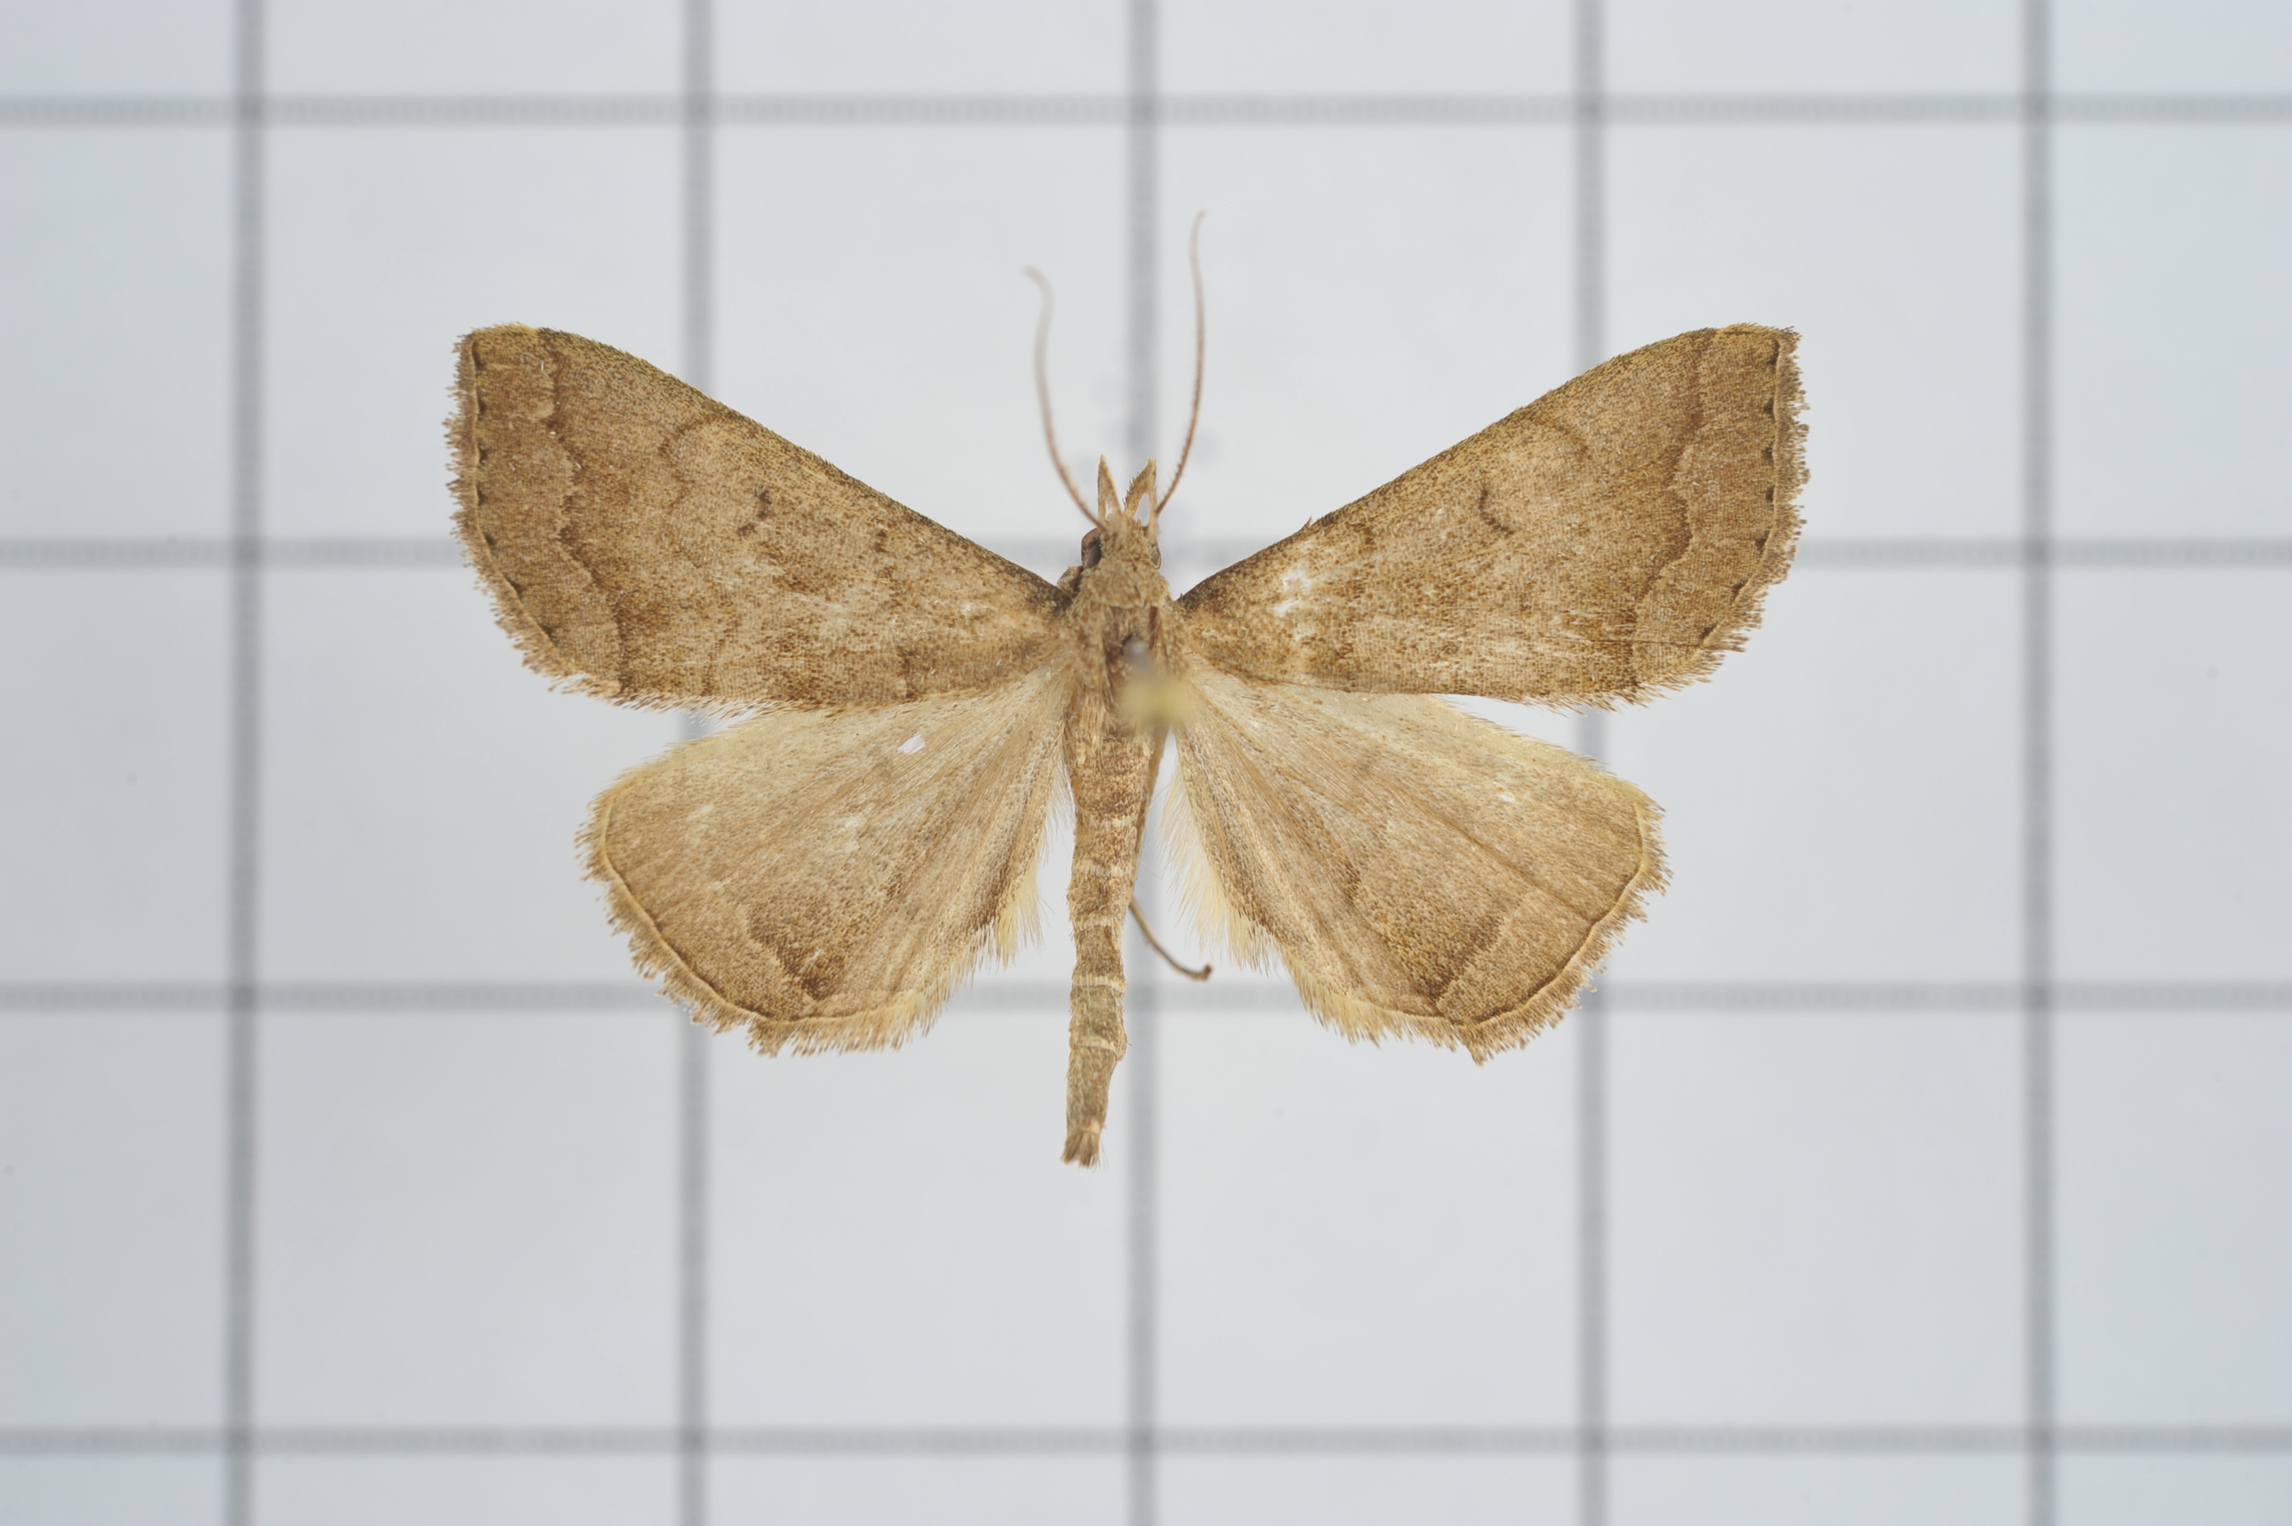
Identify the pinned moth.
Herminia undulata
